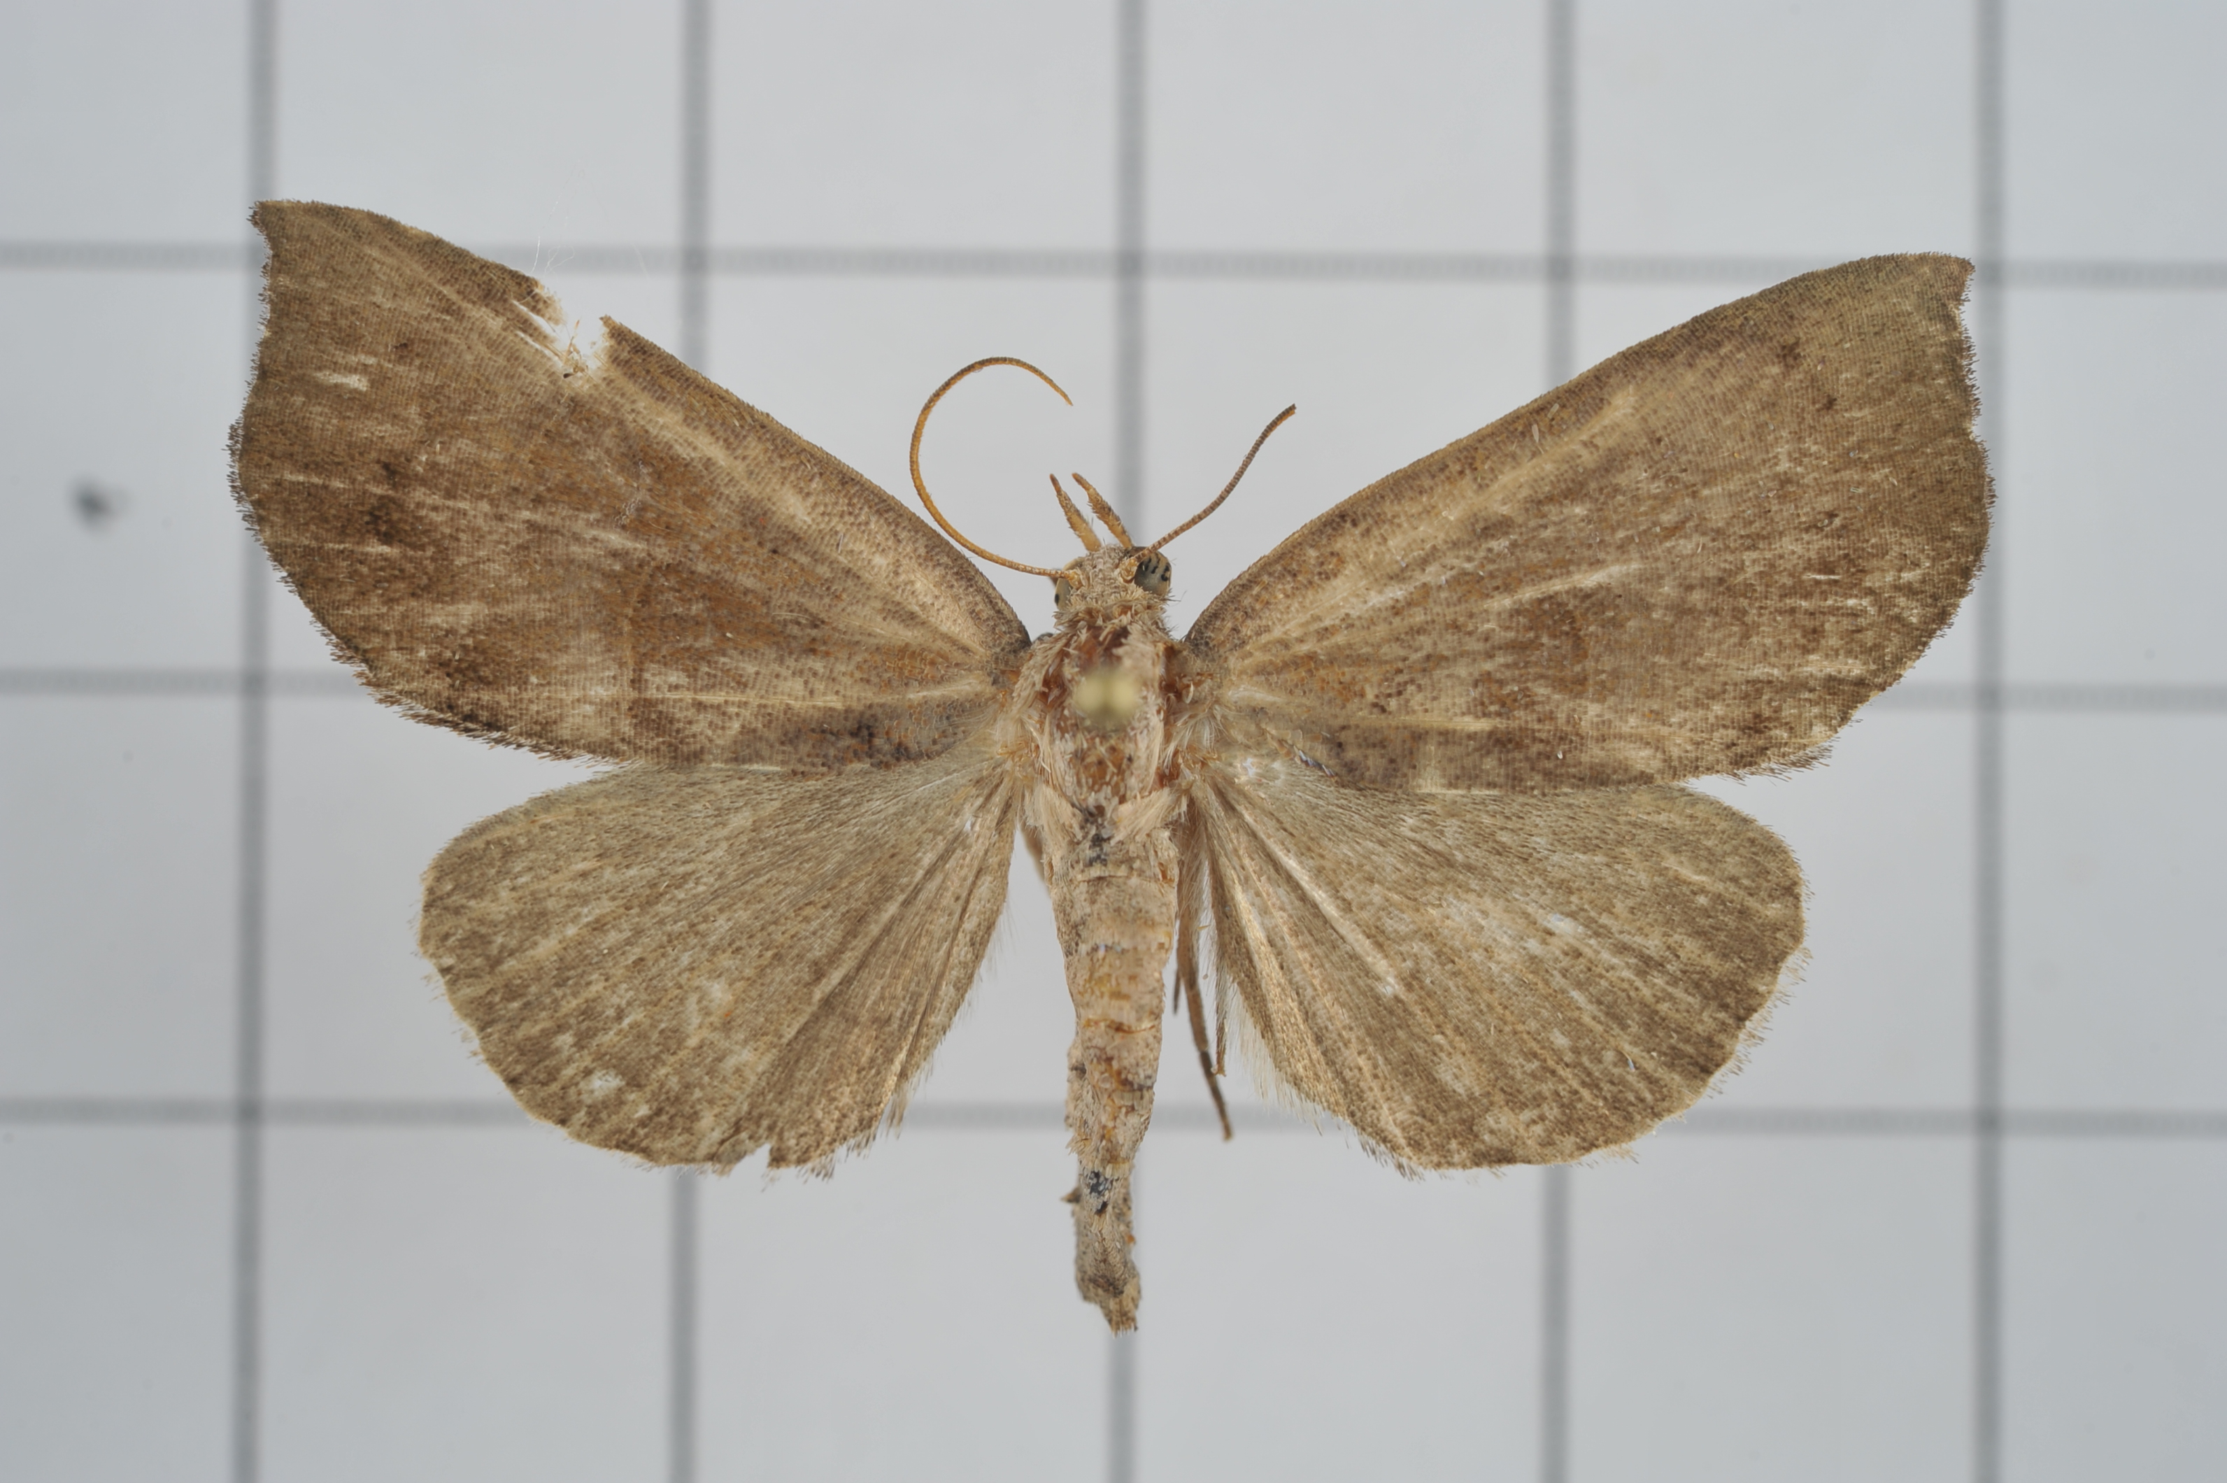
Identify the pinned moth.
Hepatica indentalis
